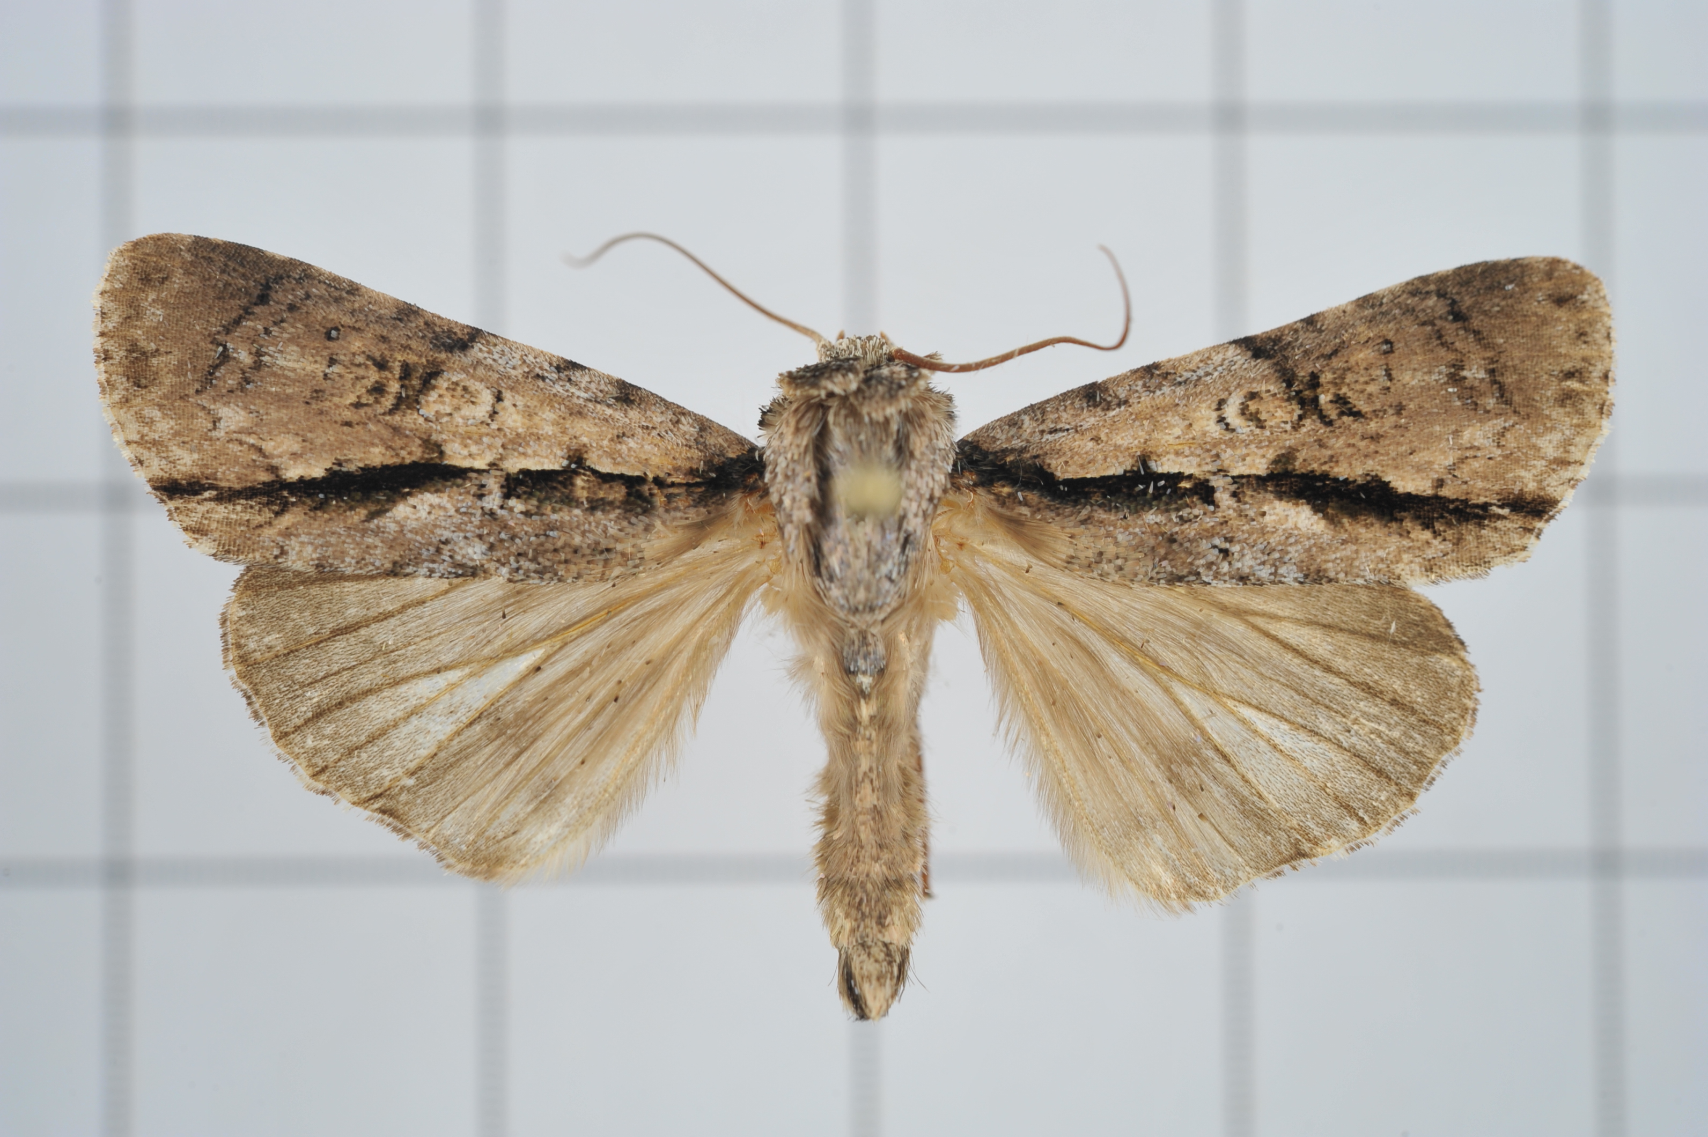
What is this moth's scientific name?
Fascionycta fasciata
